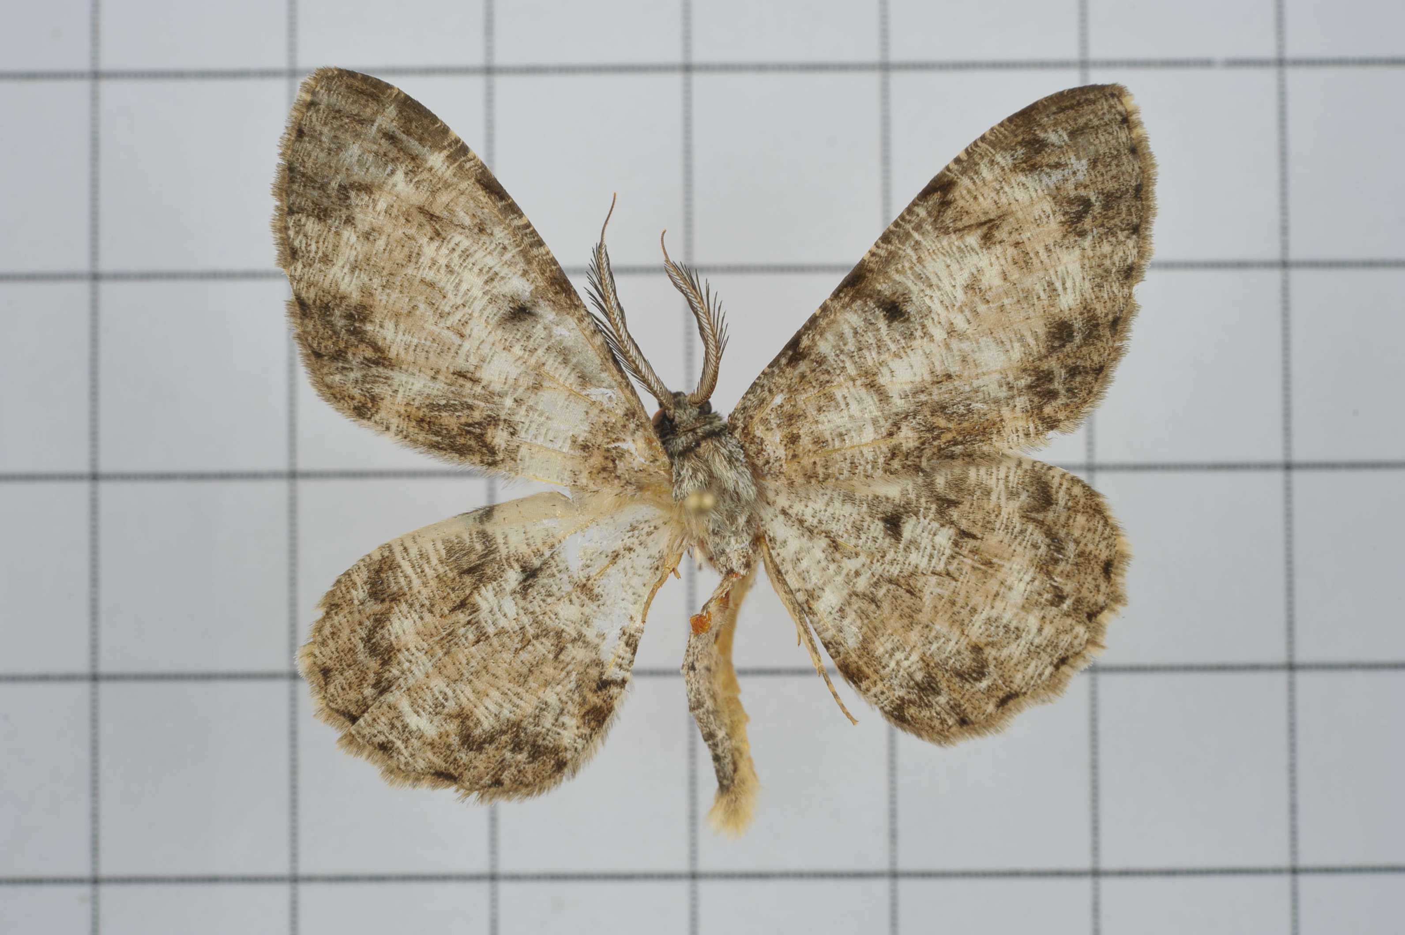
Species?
Hypomecis percnioides
